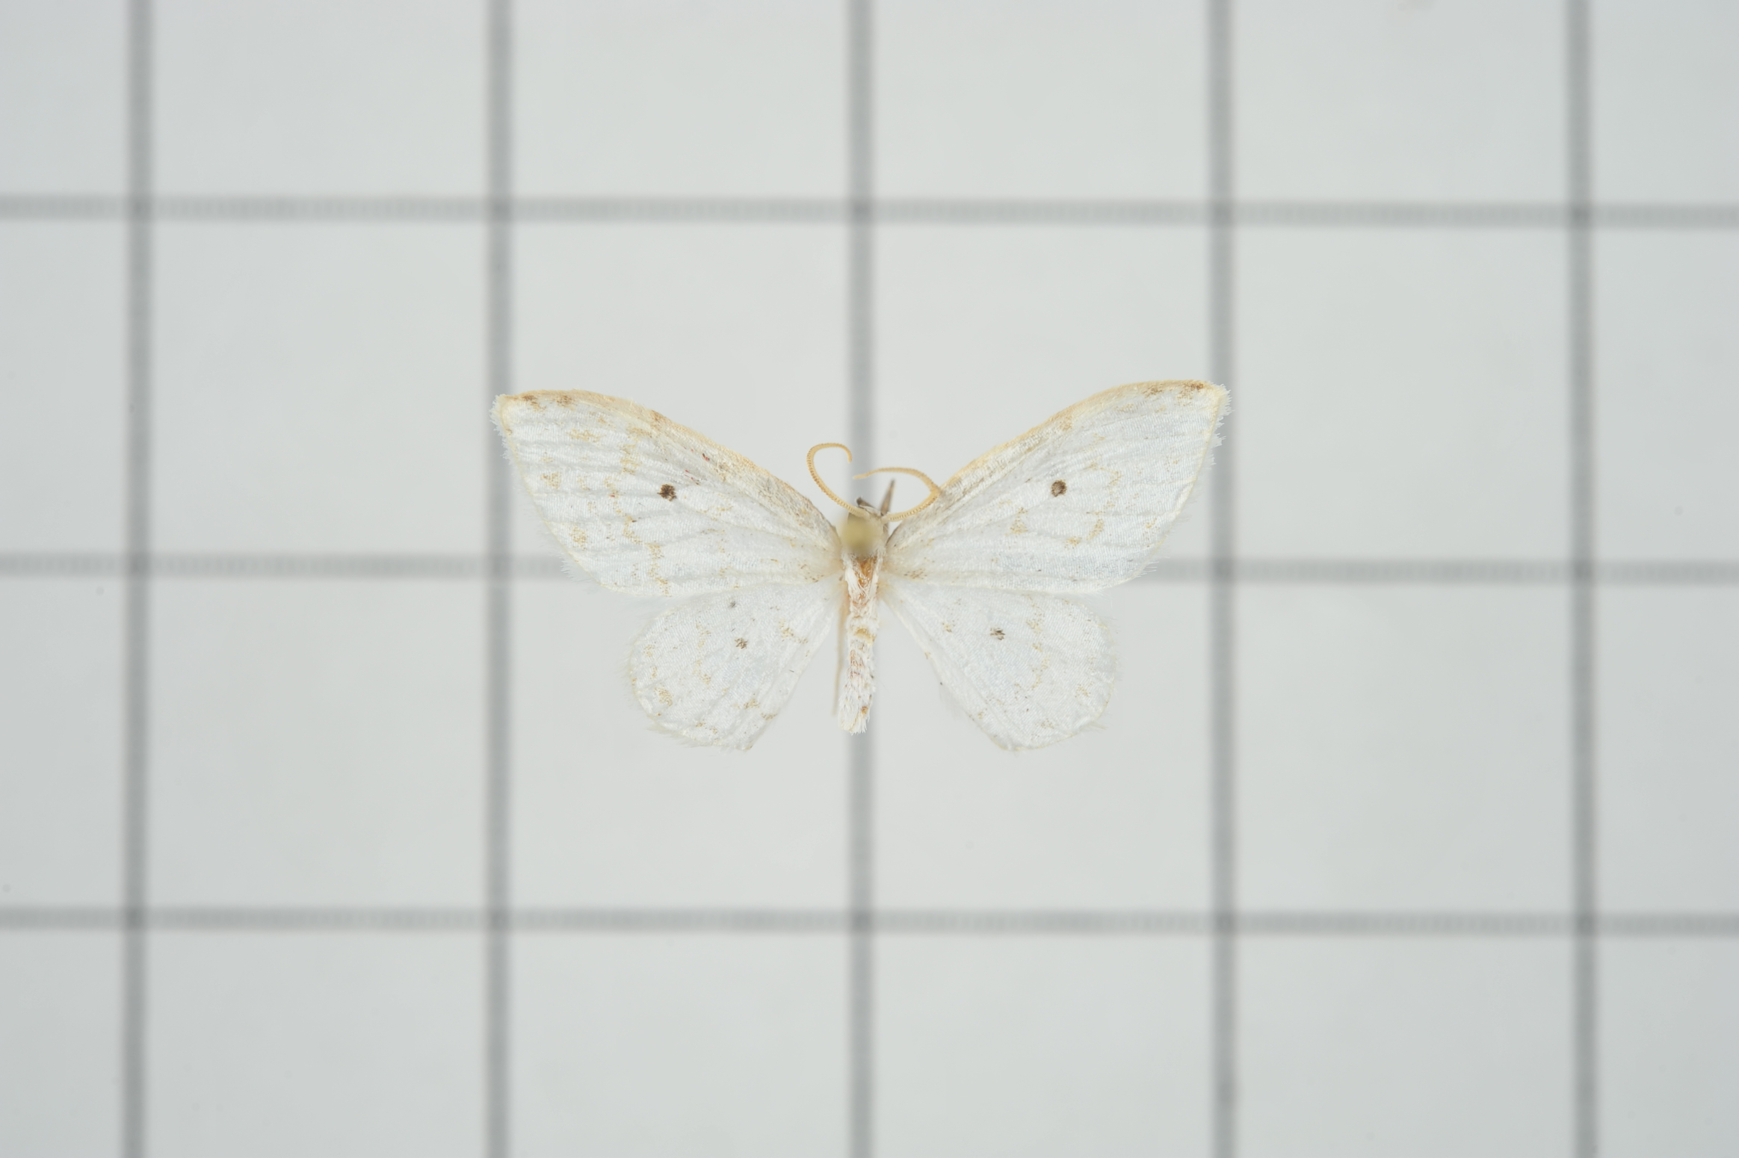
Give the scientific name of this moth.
Dipriodonta minima
